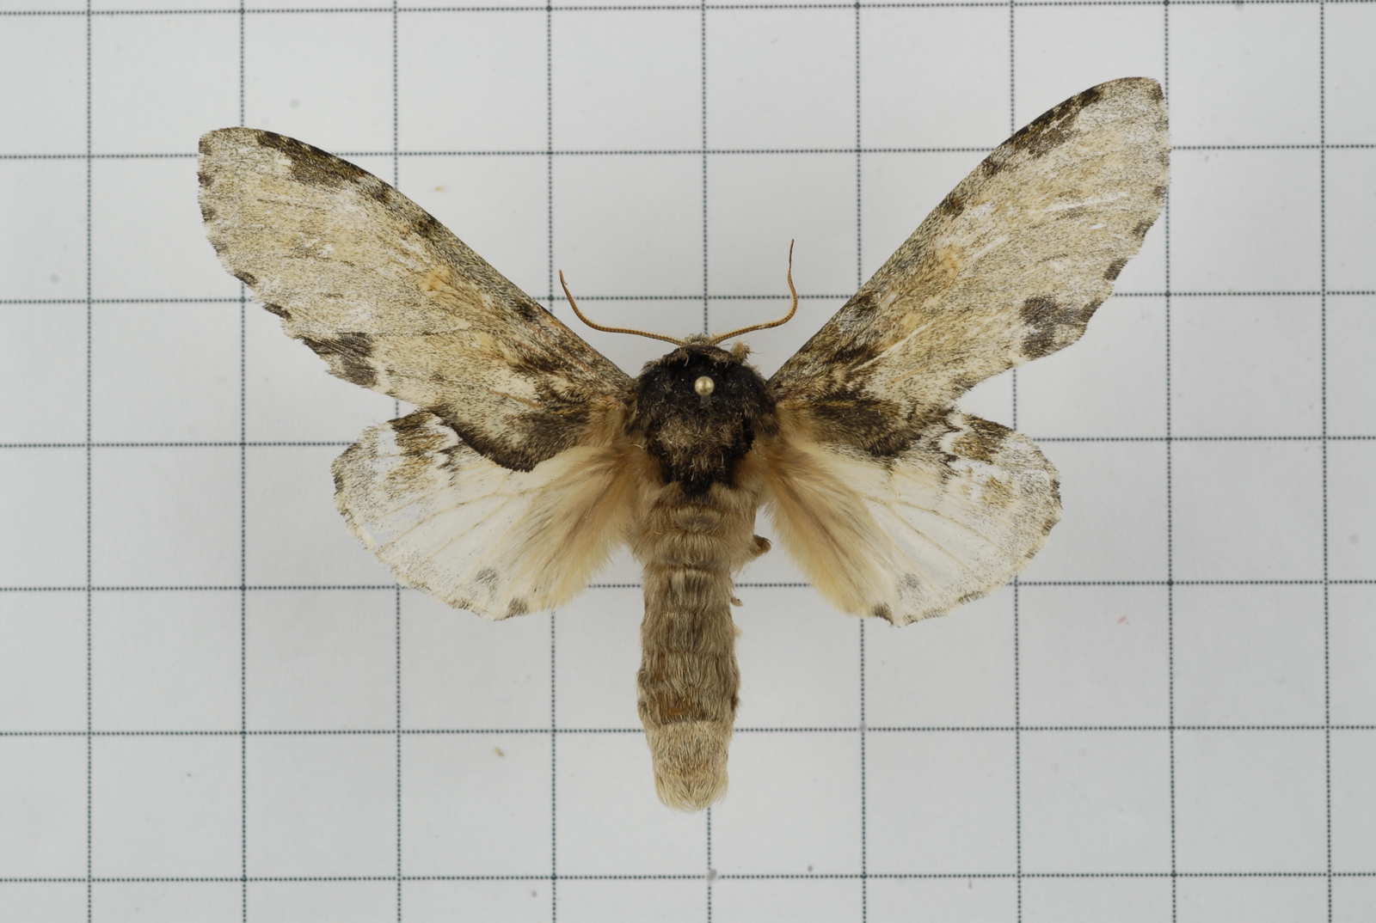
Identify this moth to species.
Peridea moorei ochreipennis
